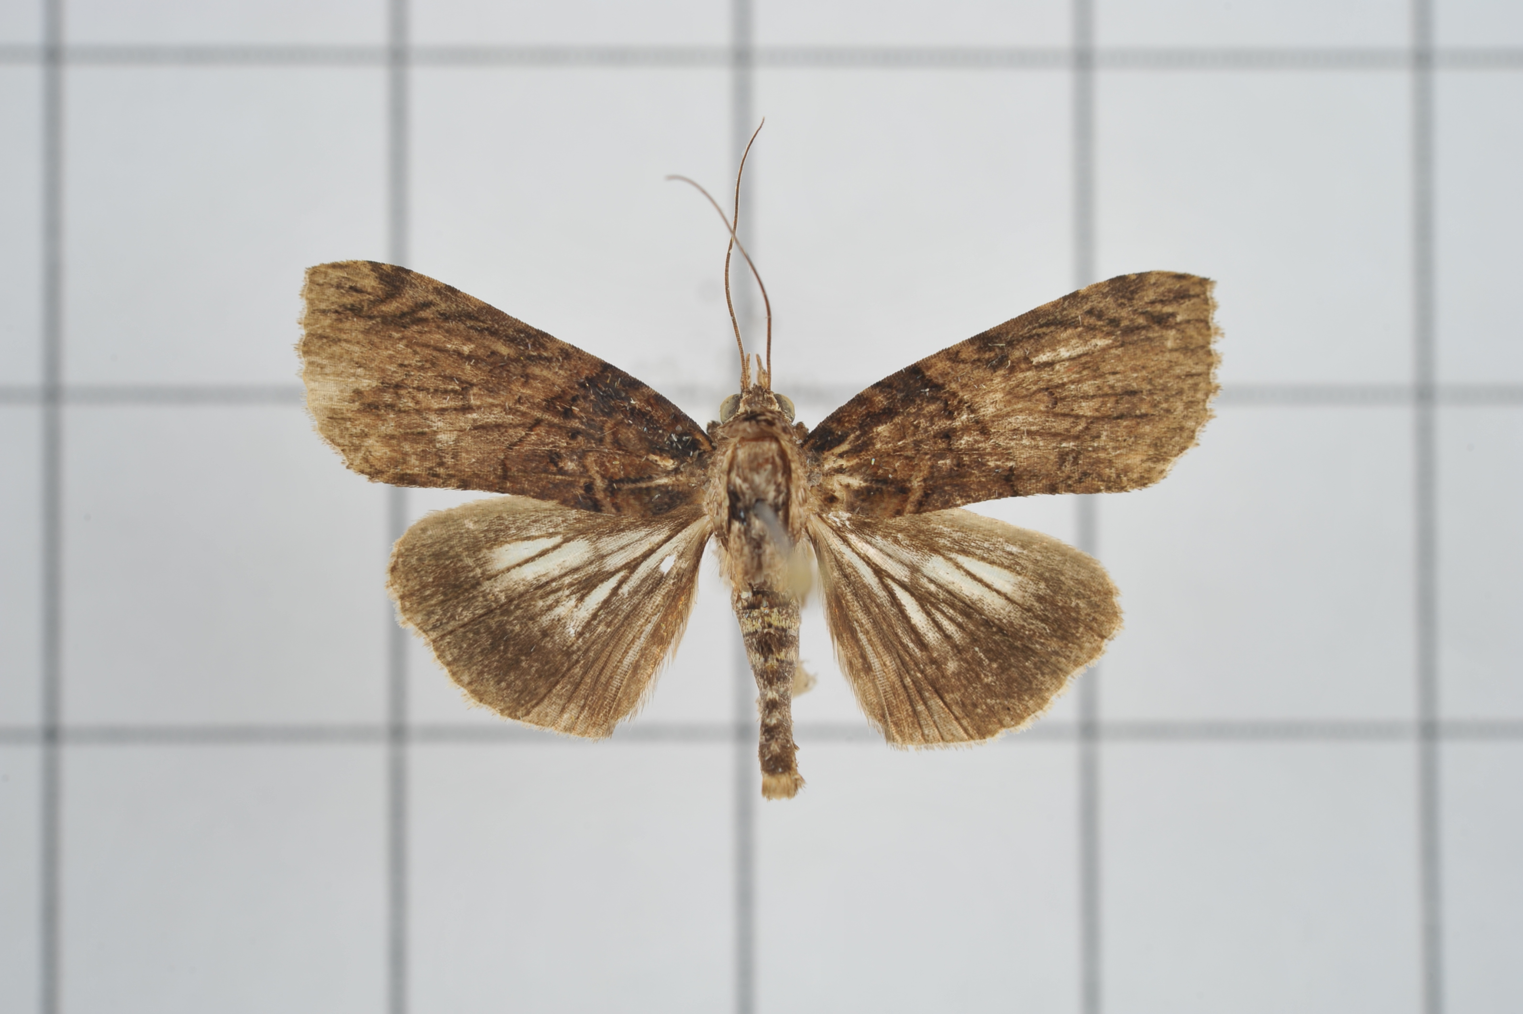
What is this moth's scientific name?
Lophoptera phaeobasis
